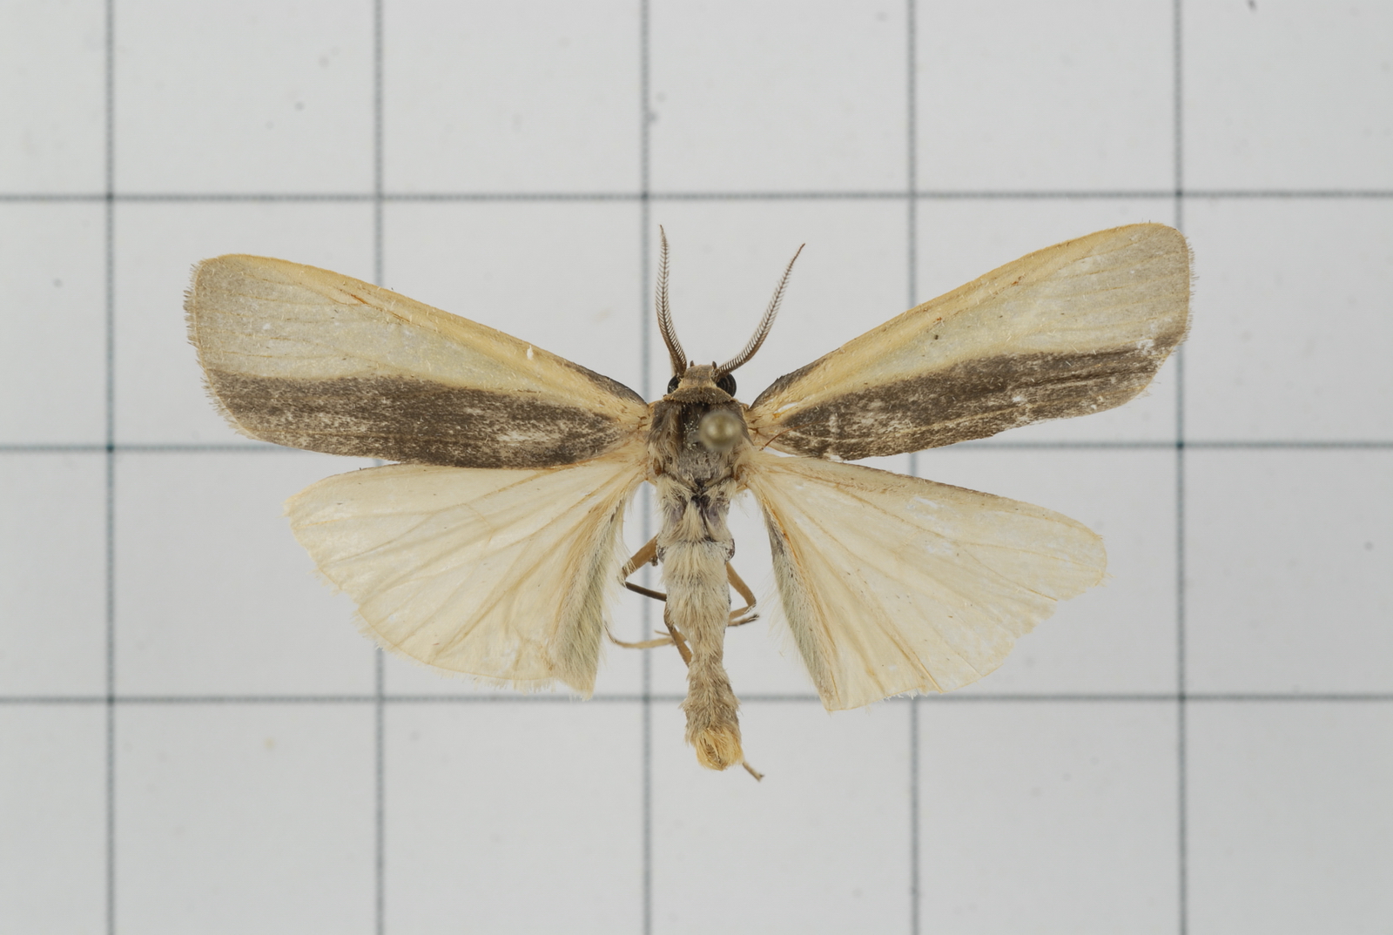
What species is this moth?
Hesudra divisa
